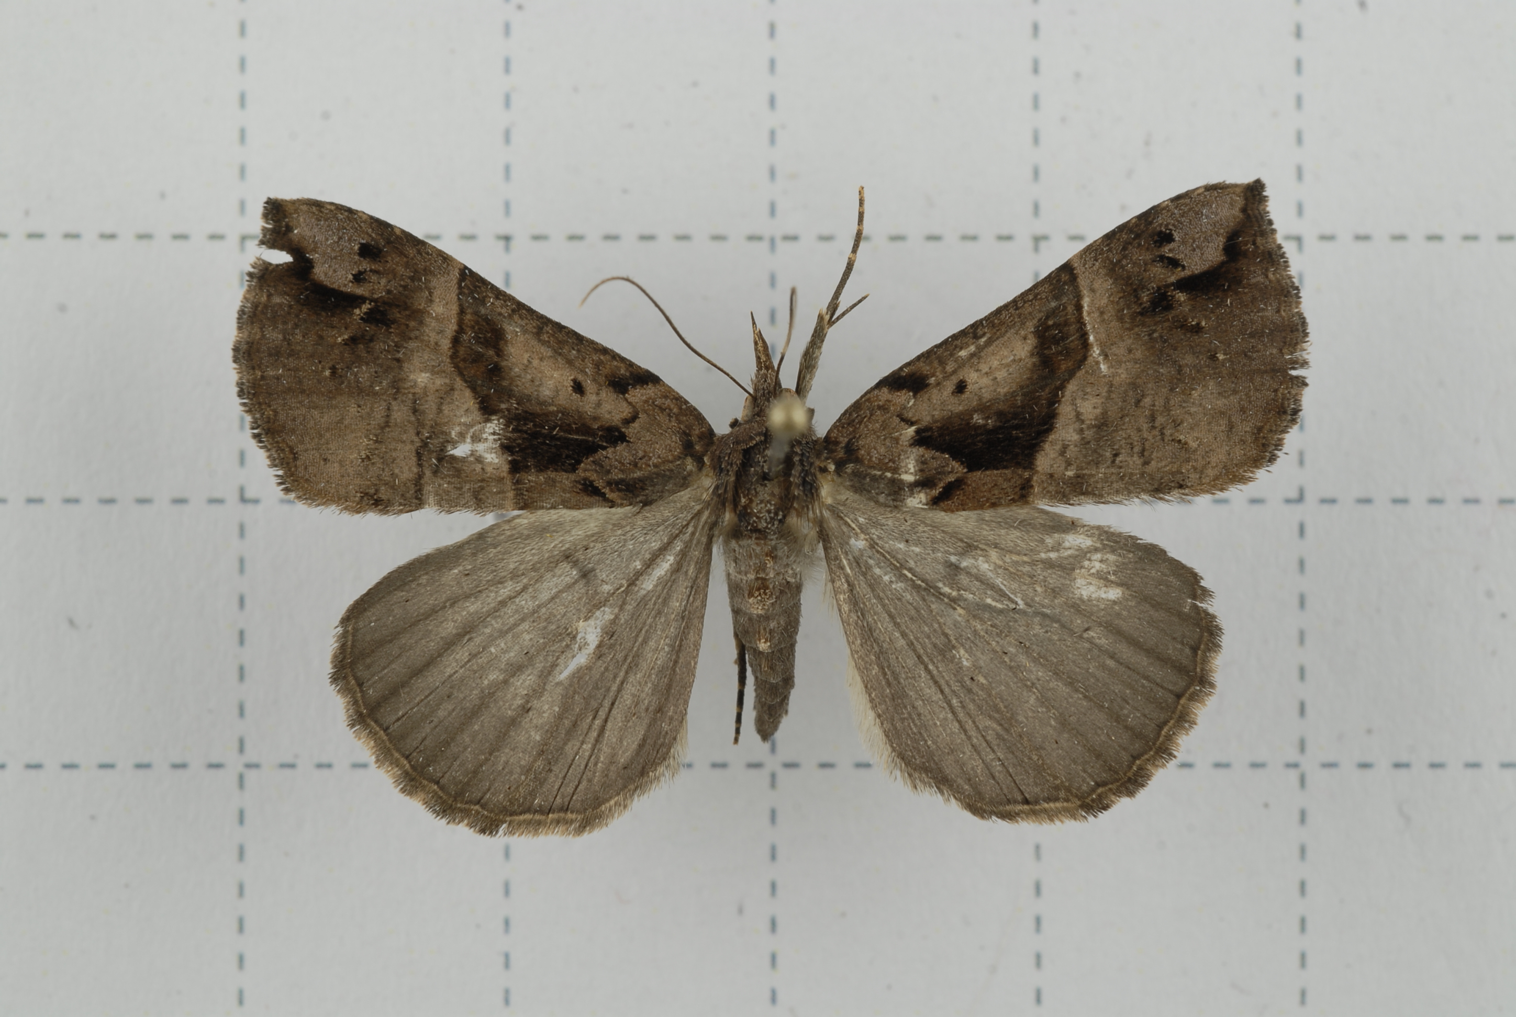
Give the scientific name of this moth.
Hypena tenebralis
